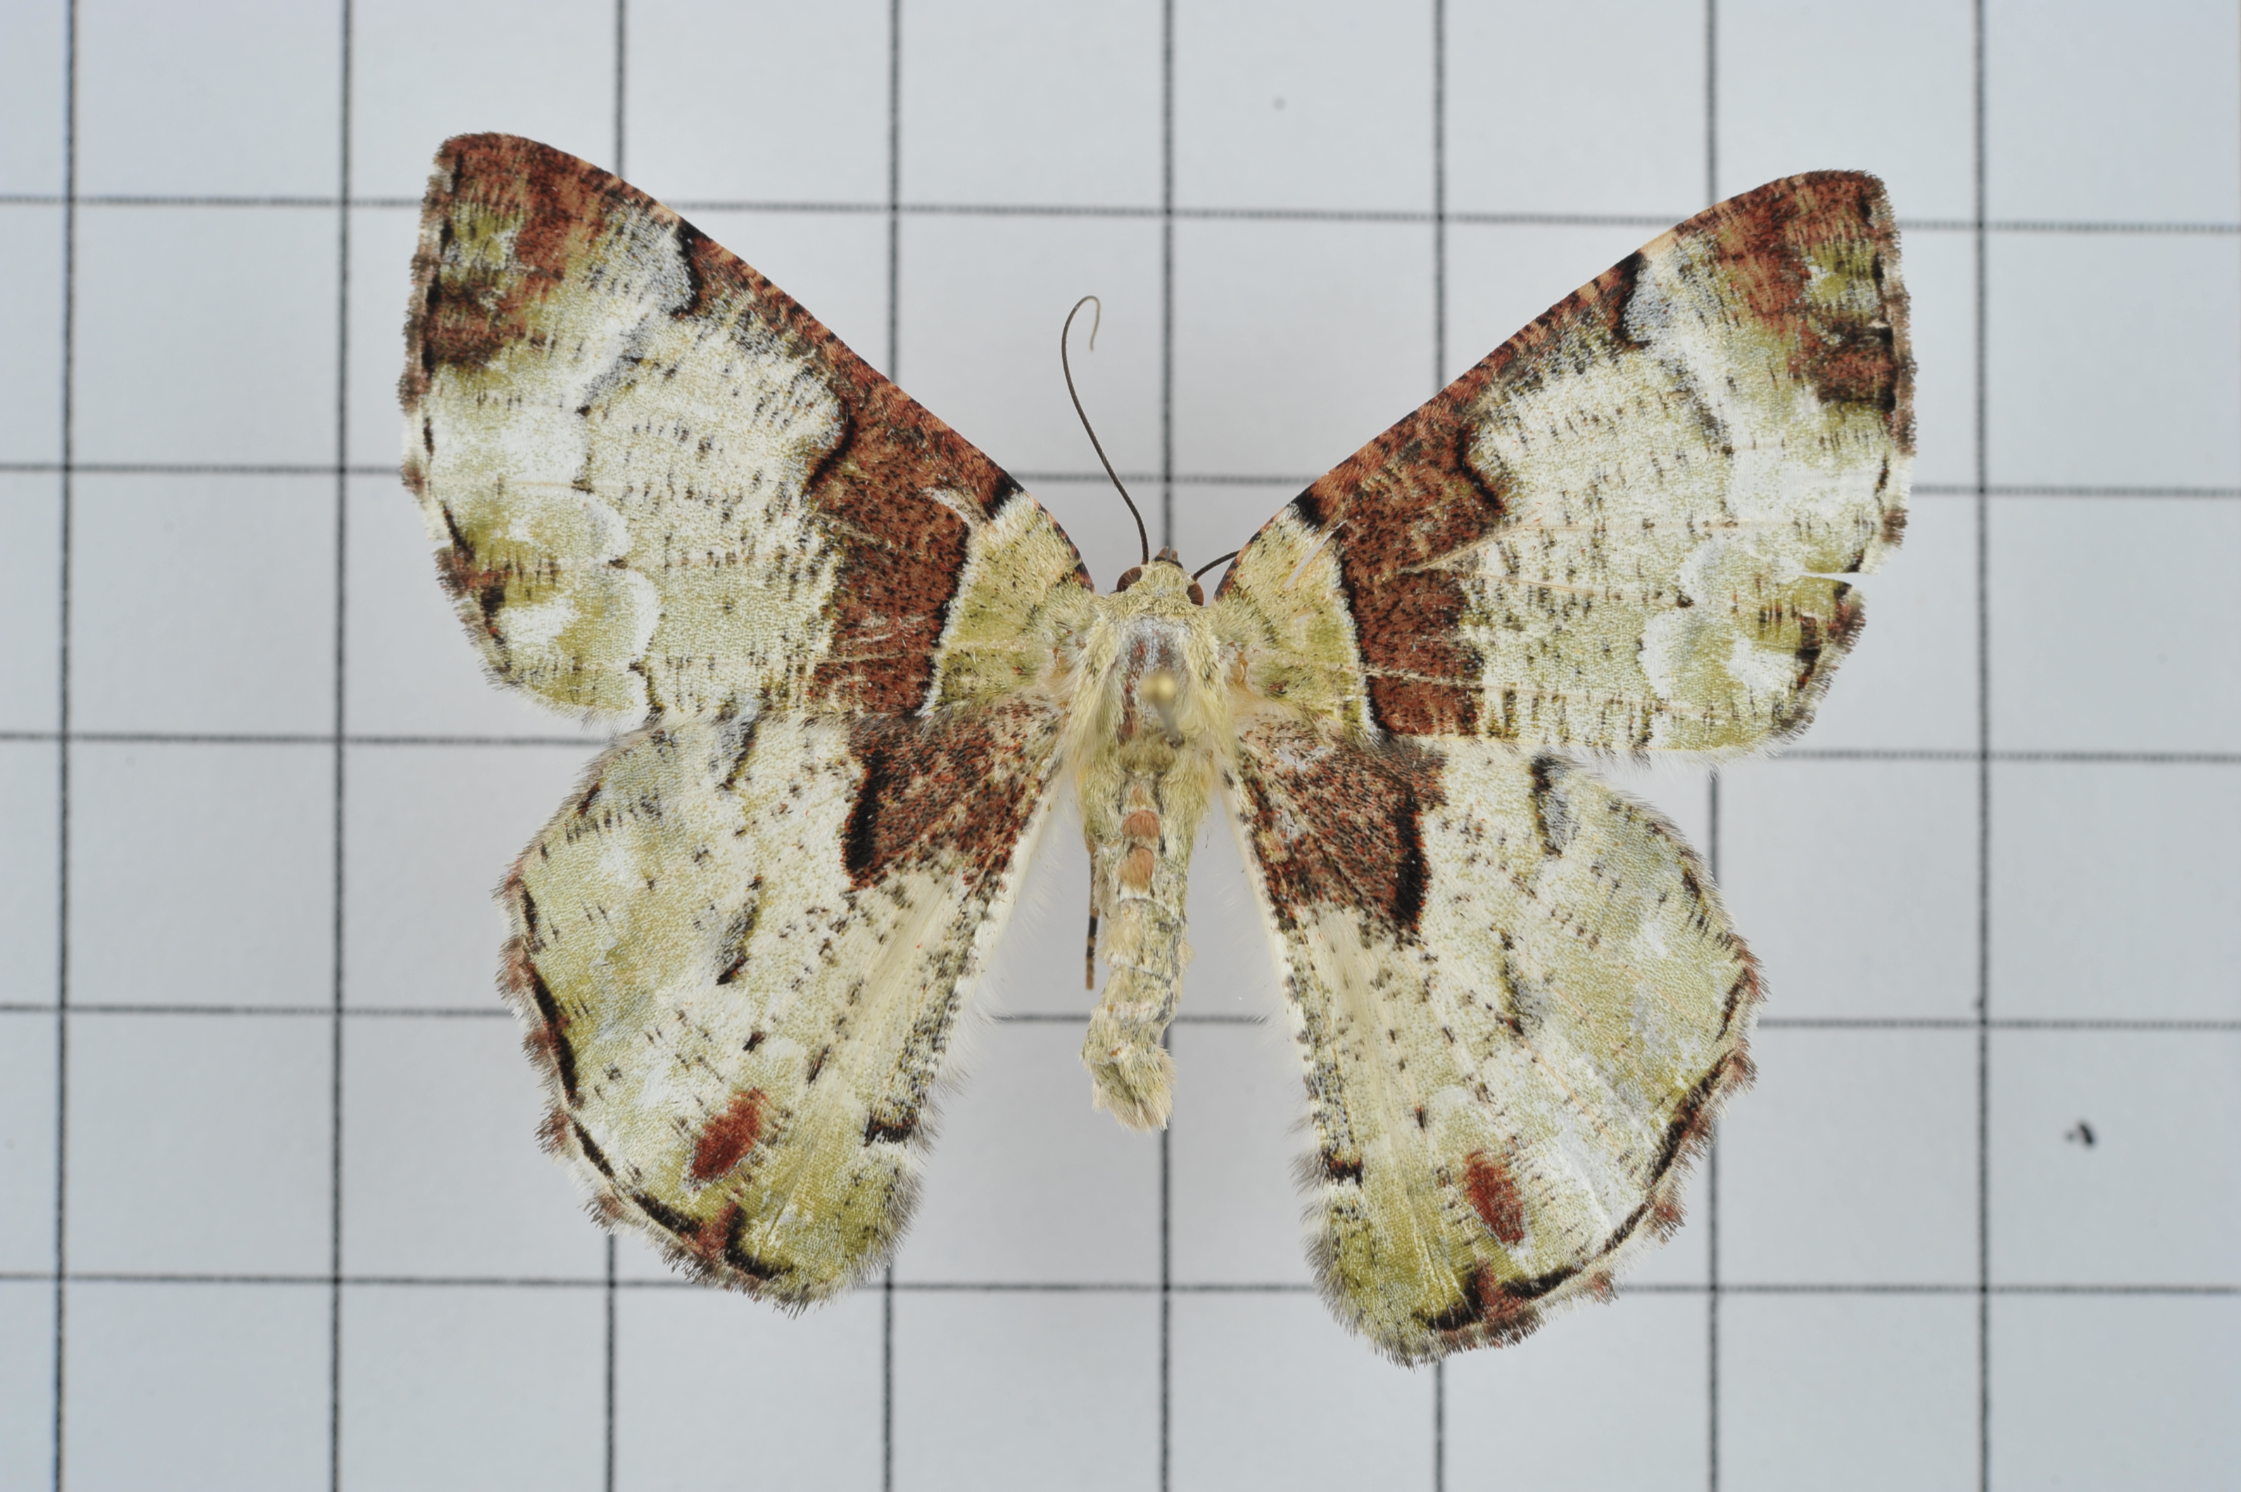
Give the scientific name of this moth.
Pachyodes subtrita subtrita
